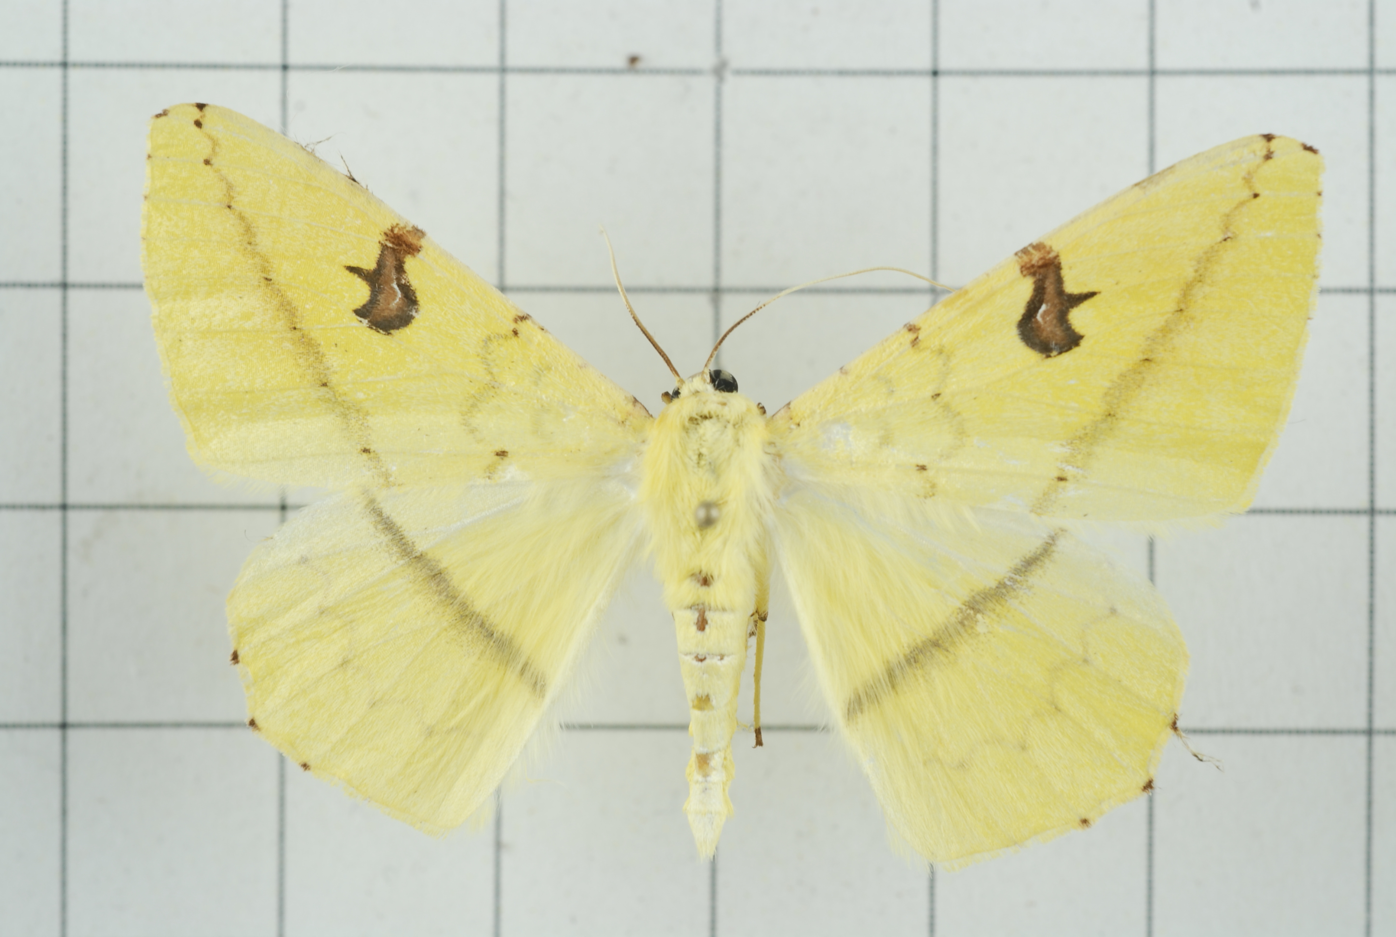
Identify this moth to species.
Opisthograptis moelleri
